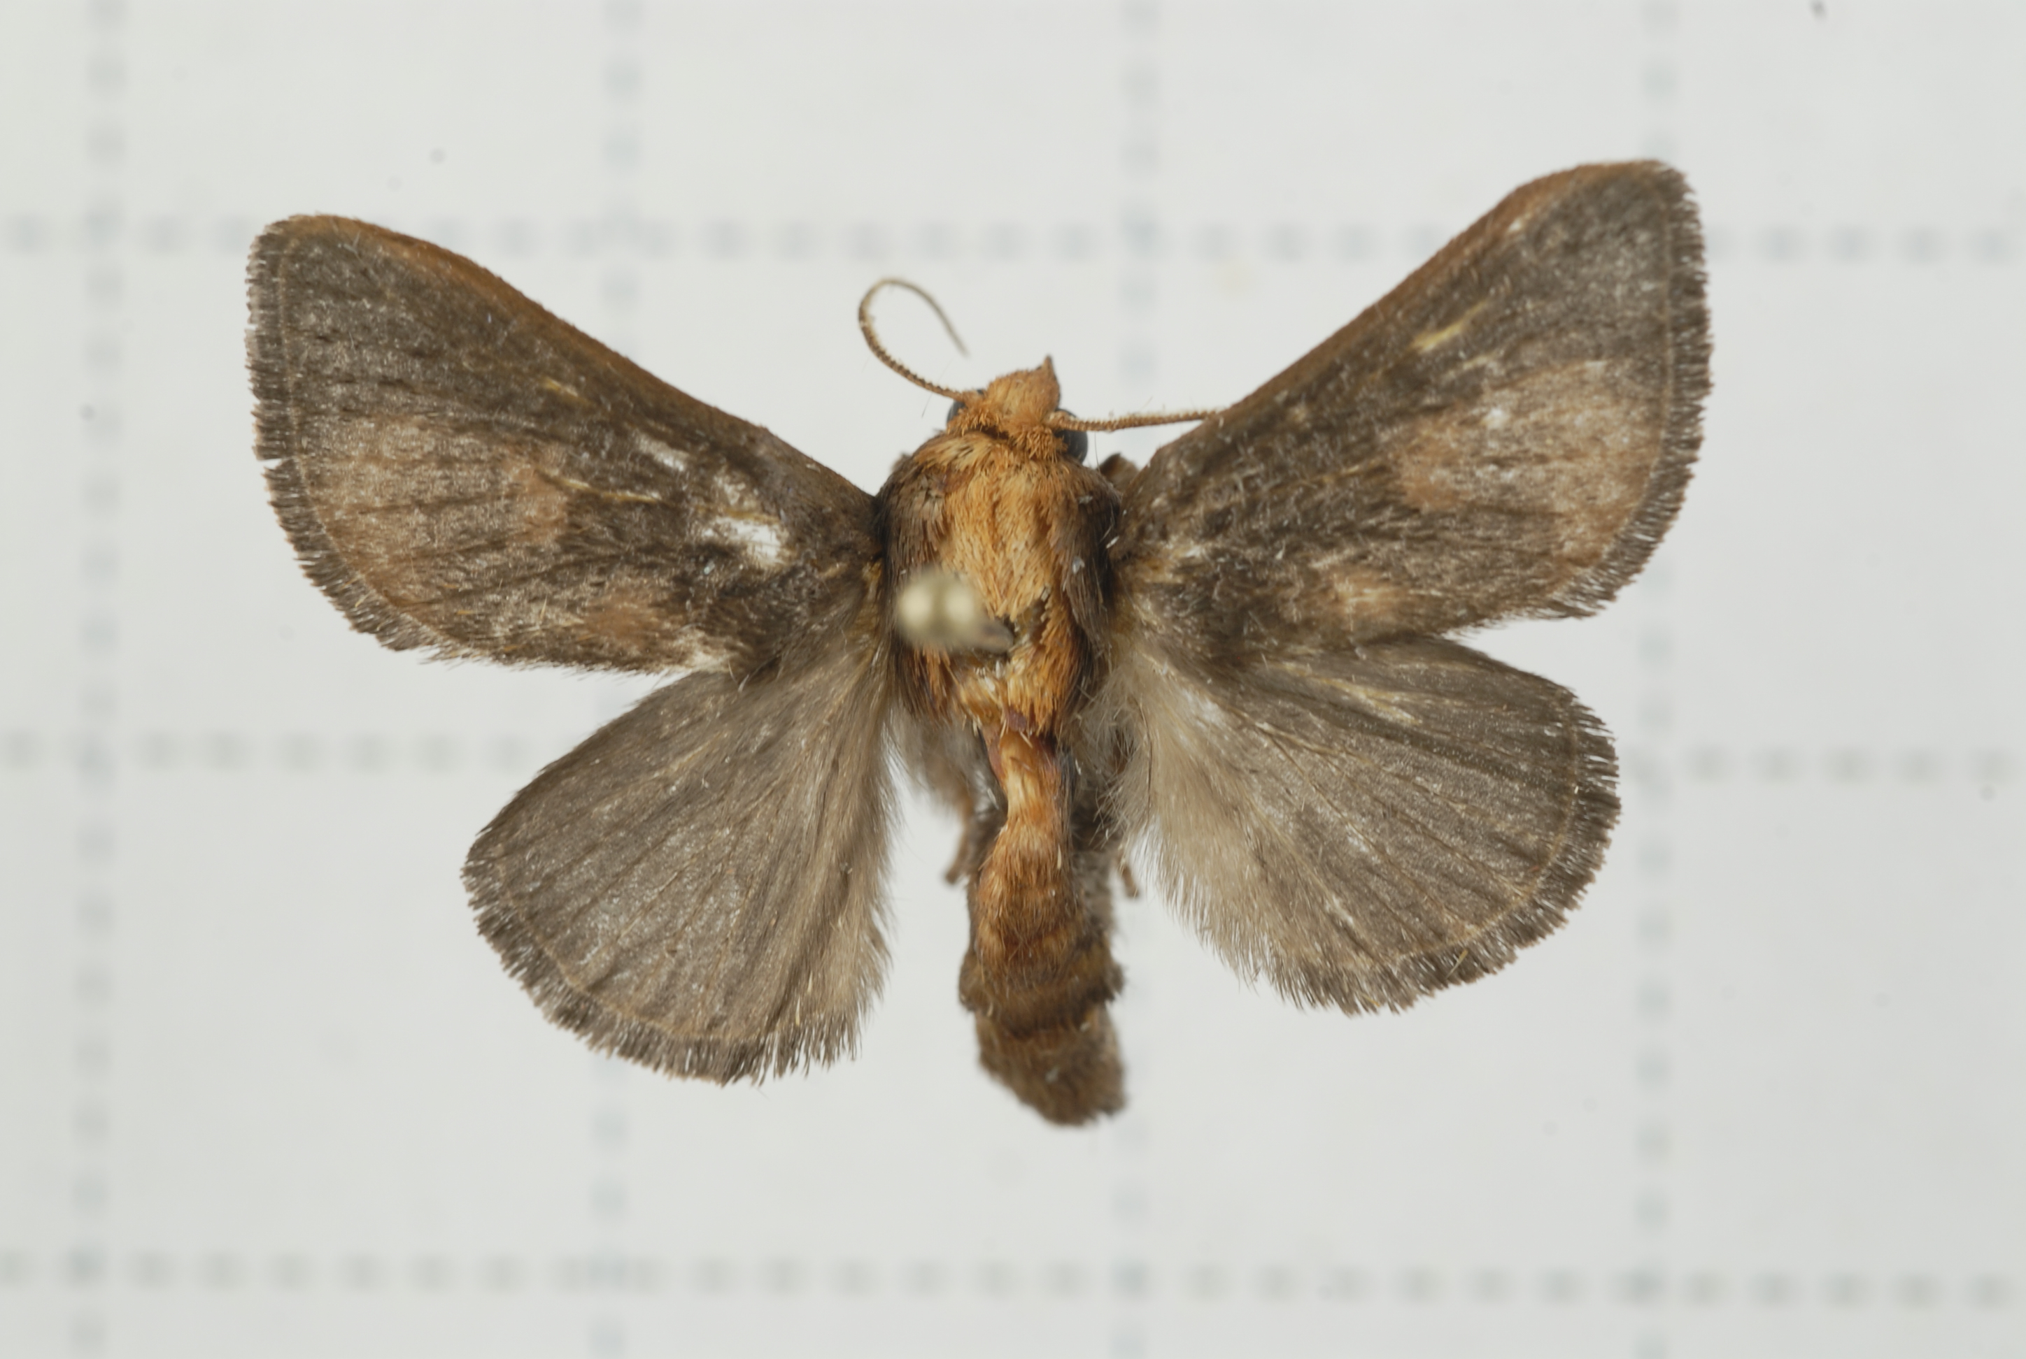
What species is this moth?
Iraga rugosa
